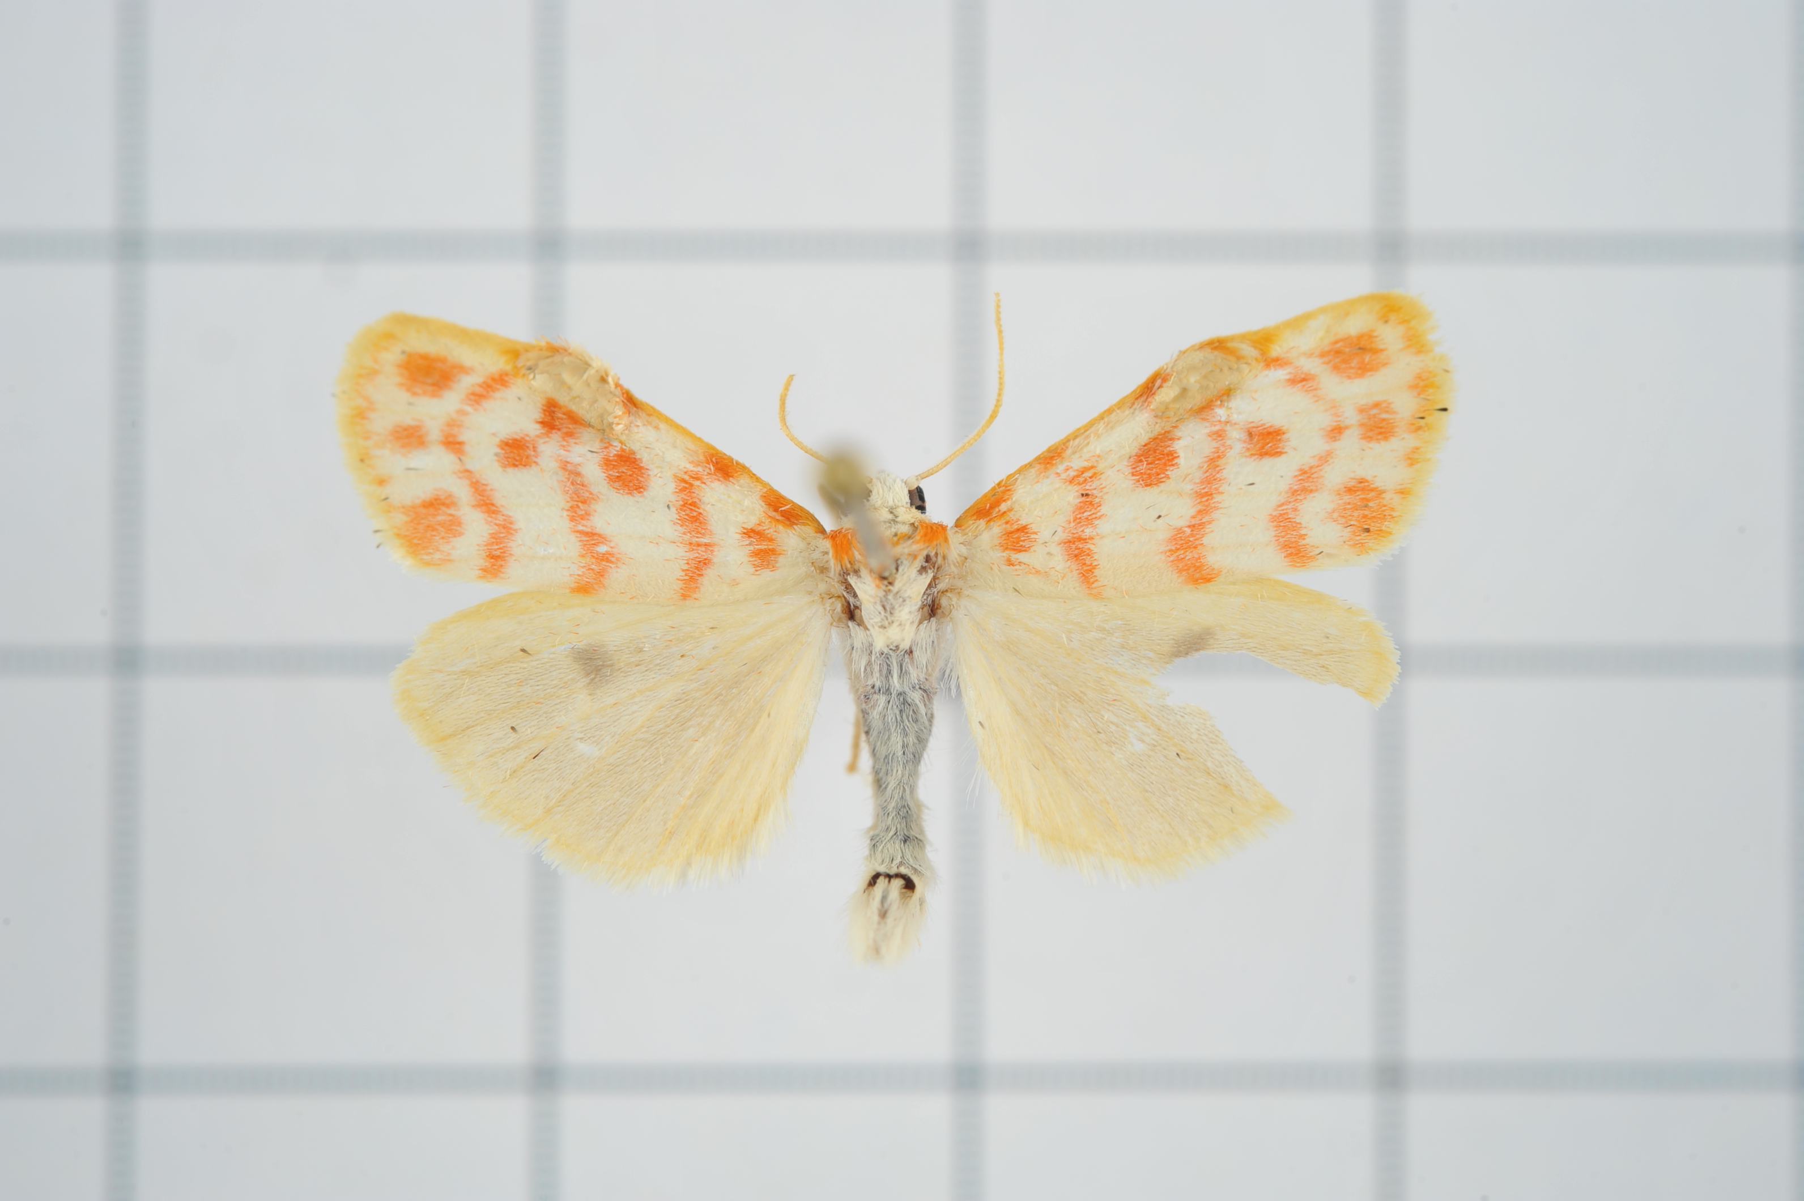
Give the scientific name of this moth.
Nephelomilta pusilla
